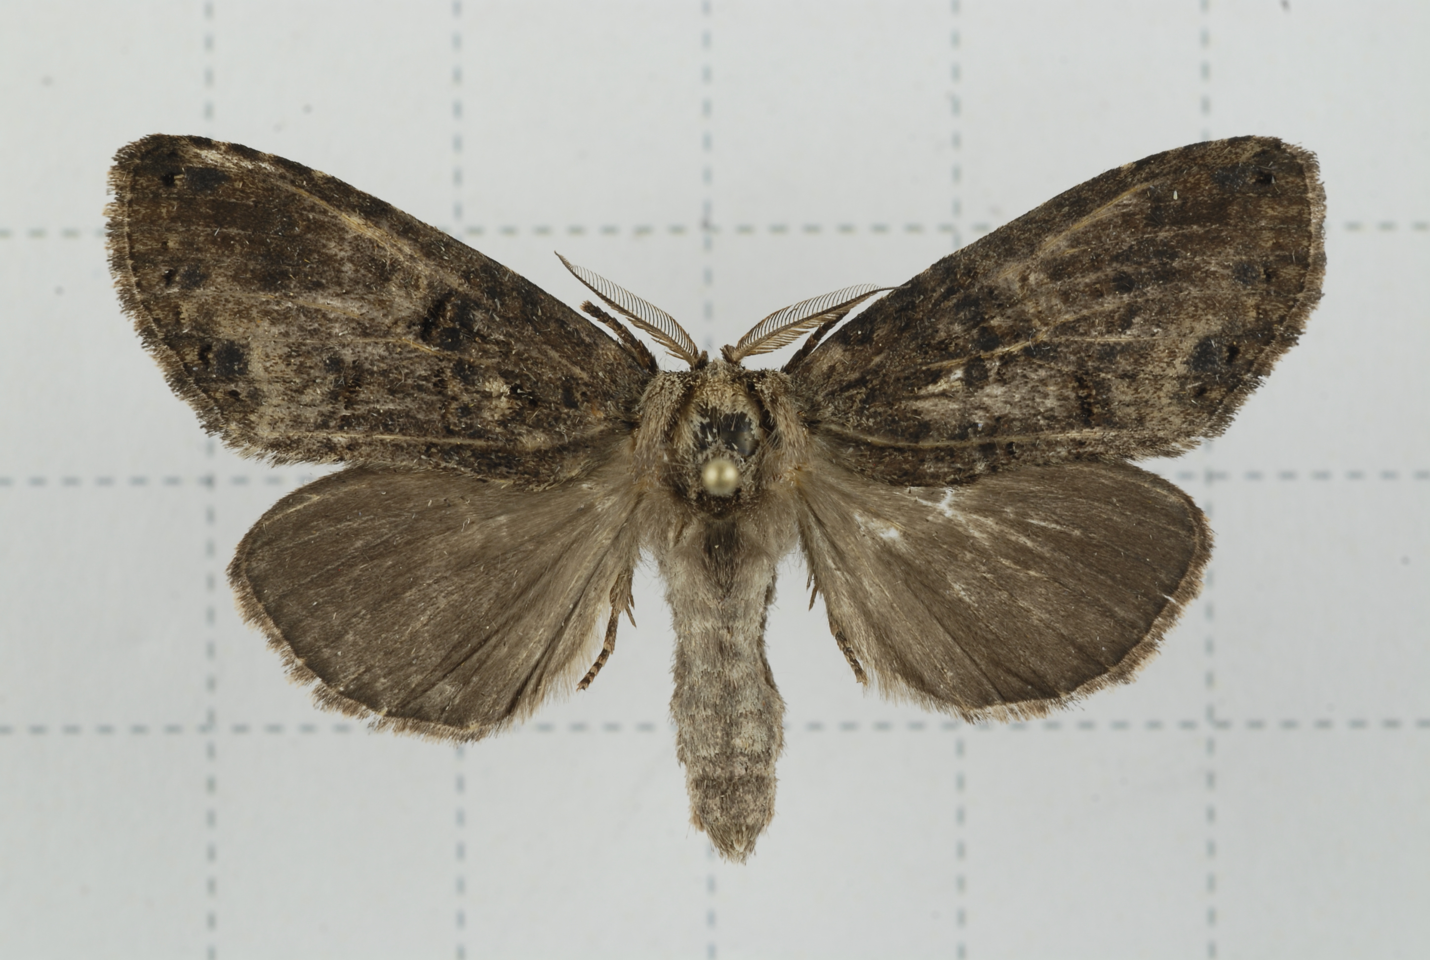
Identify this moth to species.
Higena trichosticha
